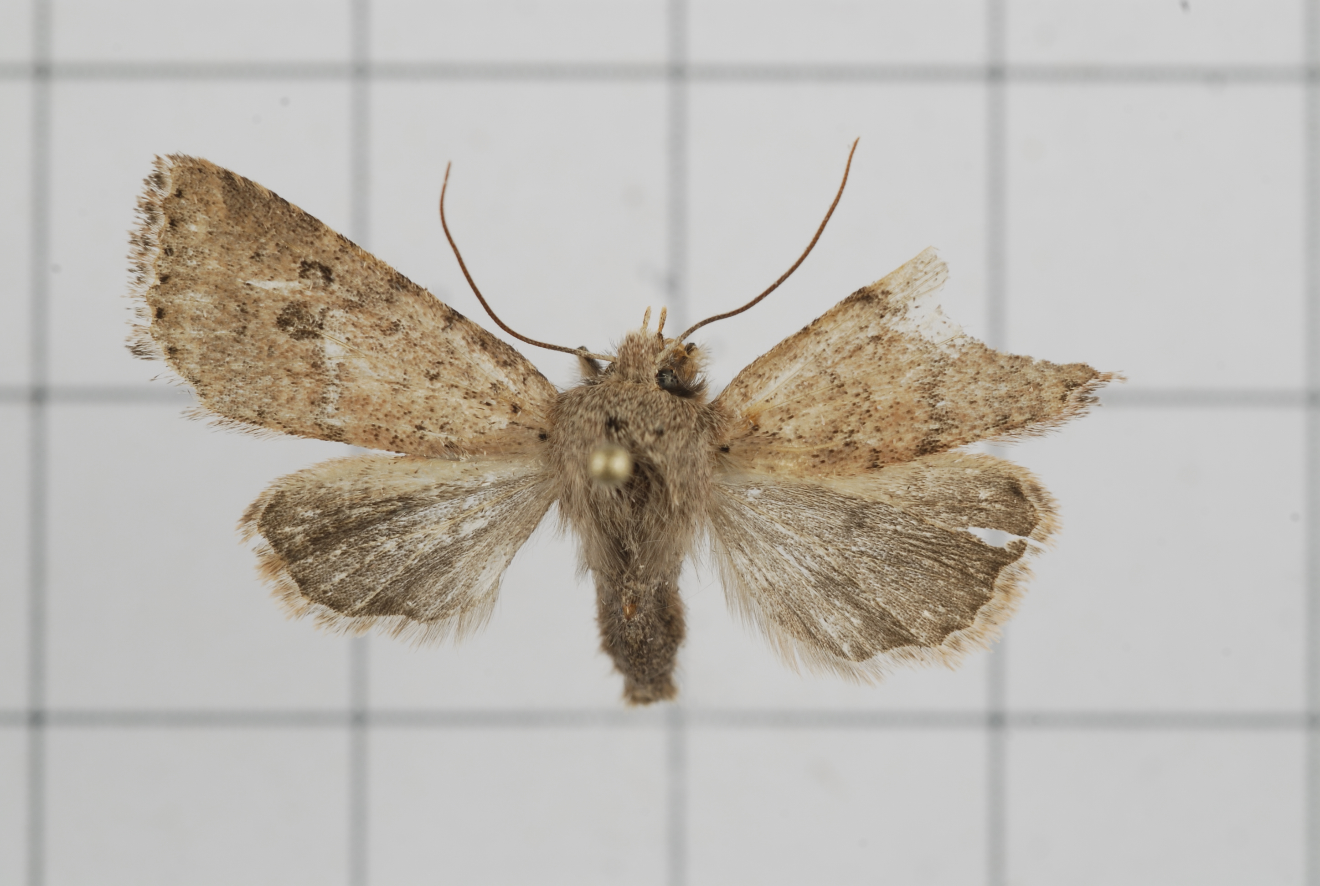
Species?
Hyalobole taiwanensis
